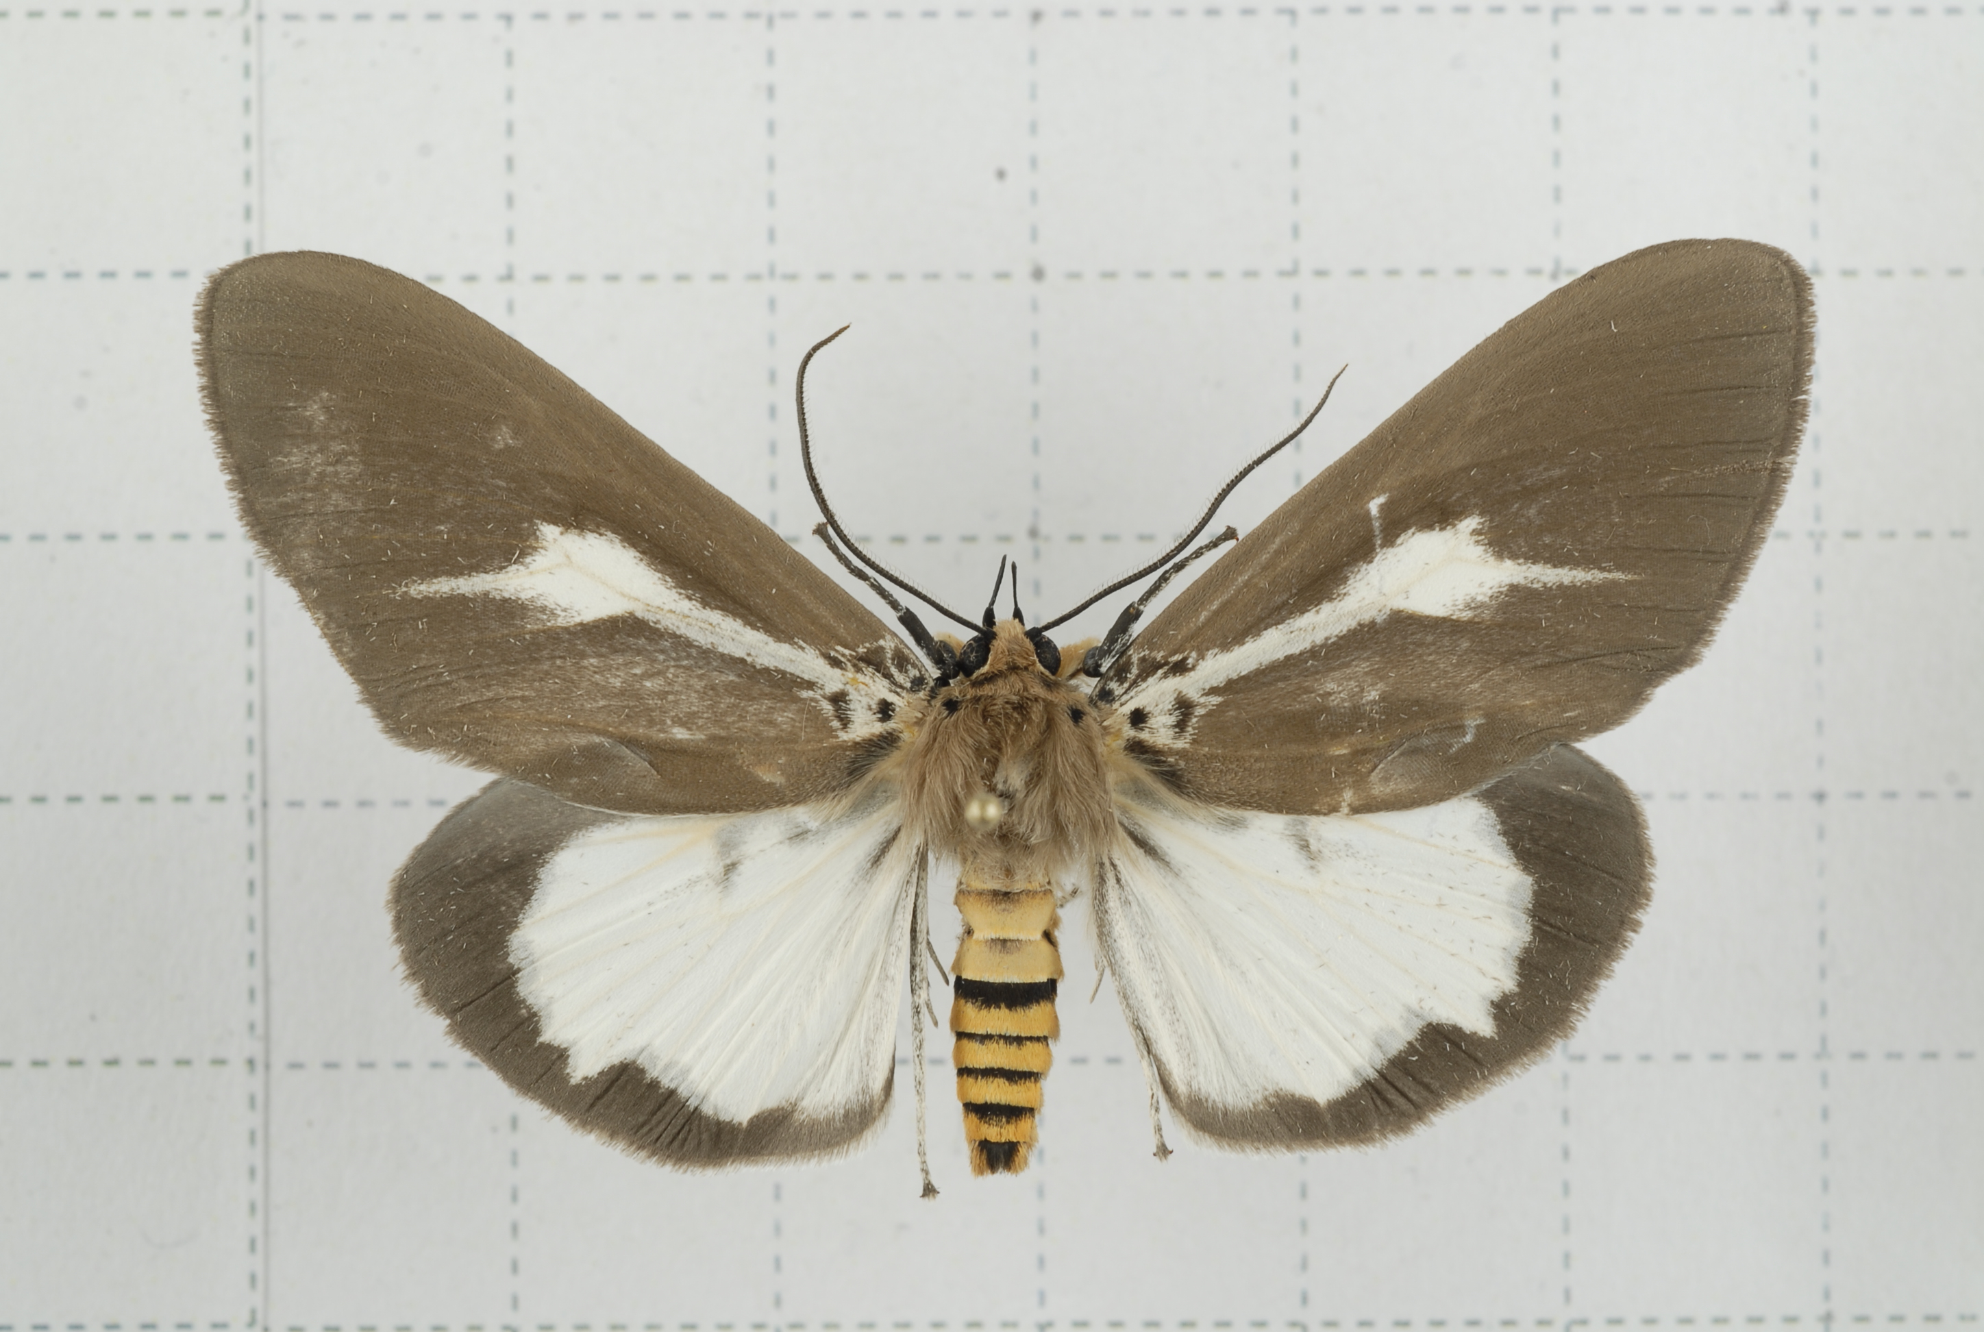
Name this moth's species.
Asota heliconia zebrina
